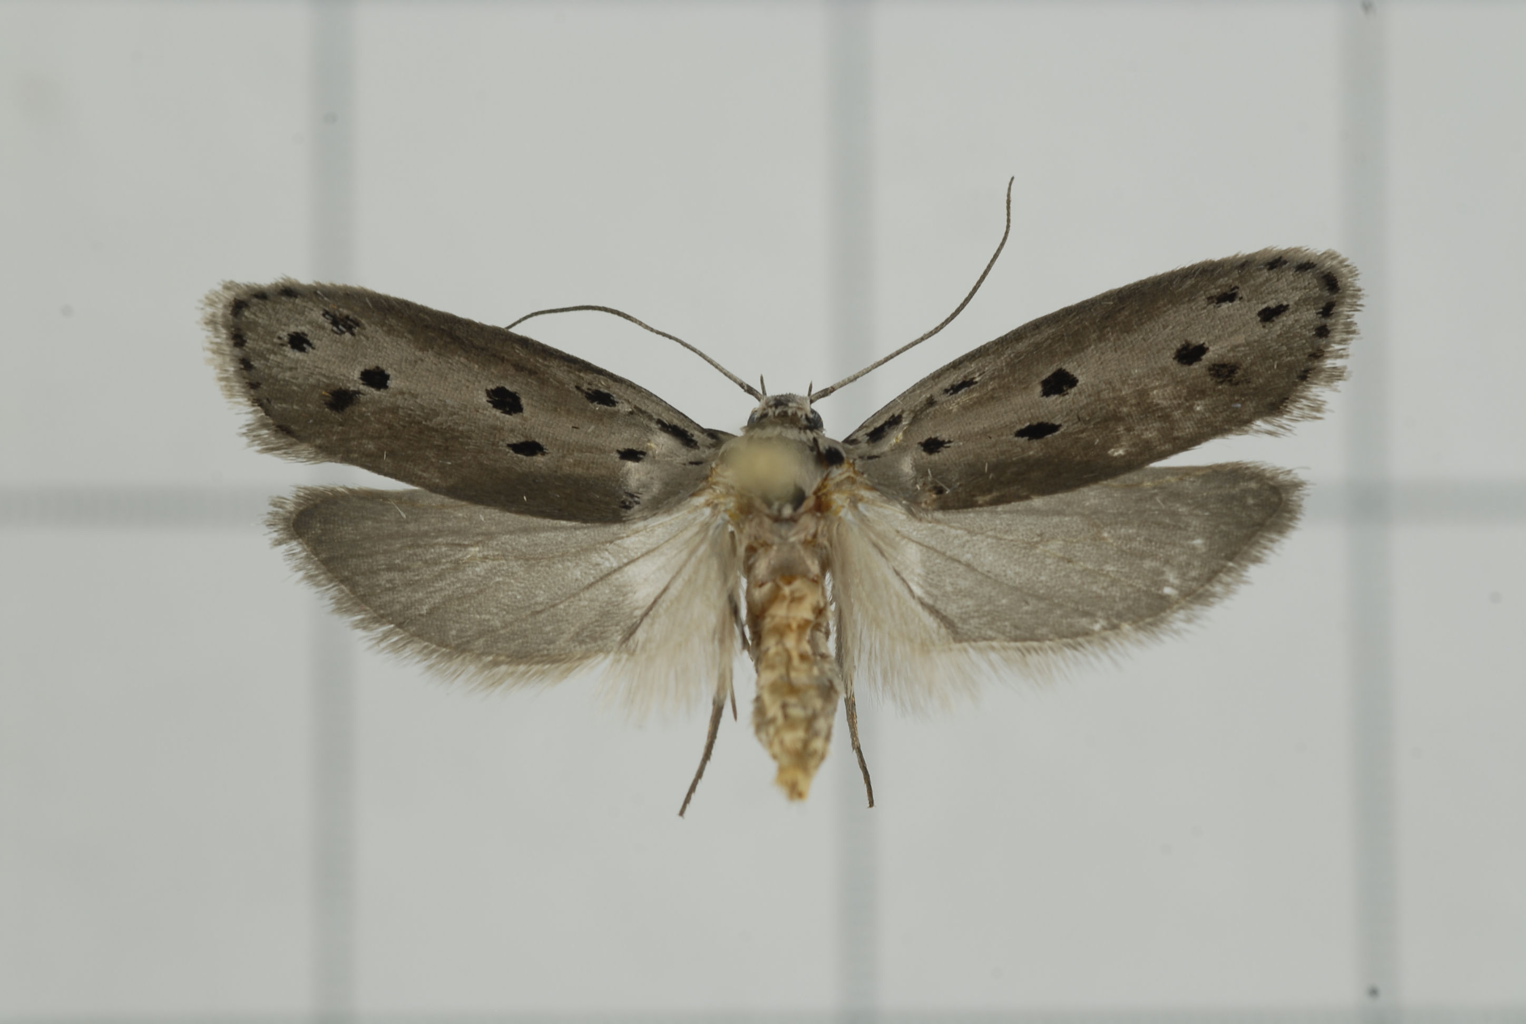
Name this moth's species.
Ethmia lapidella
